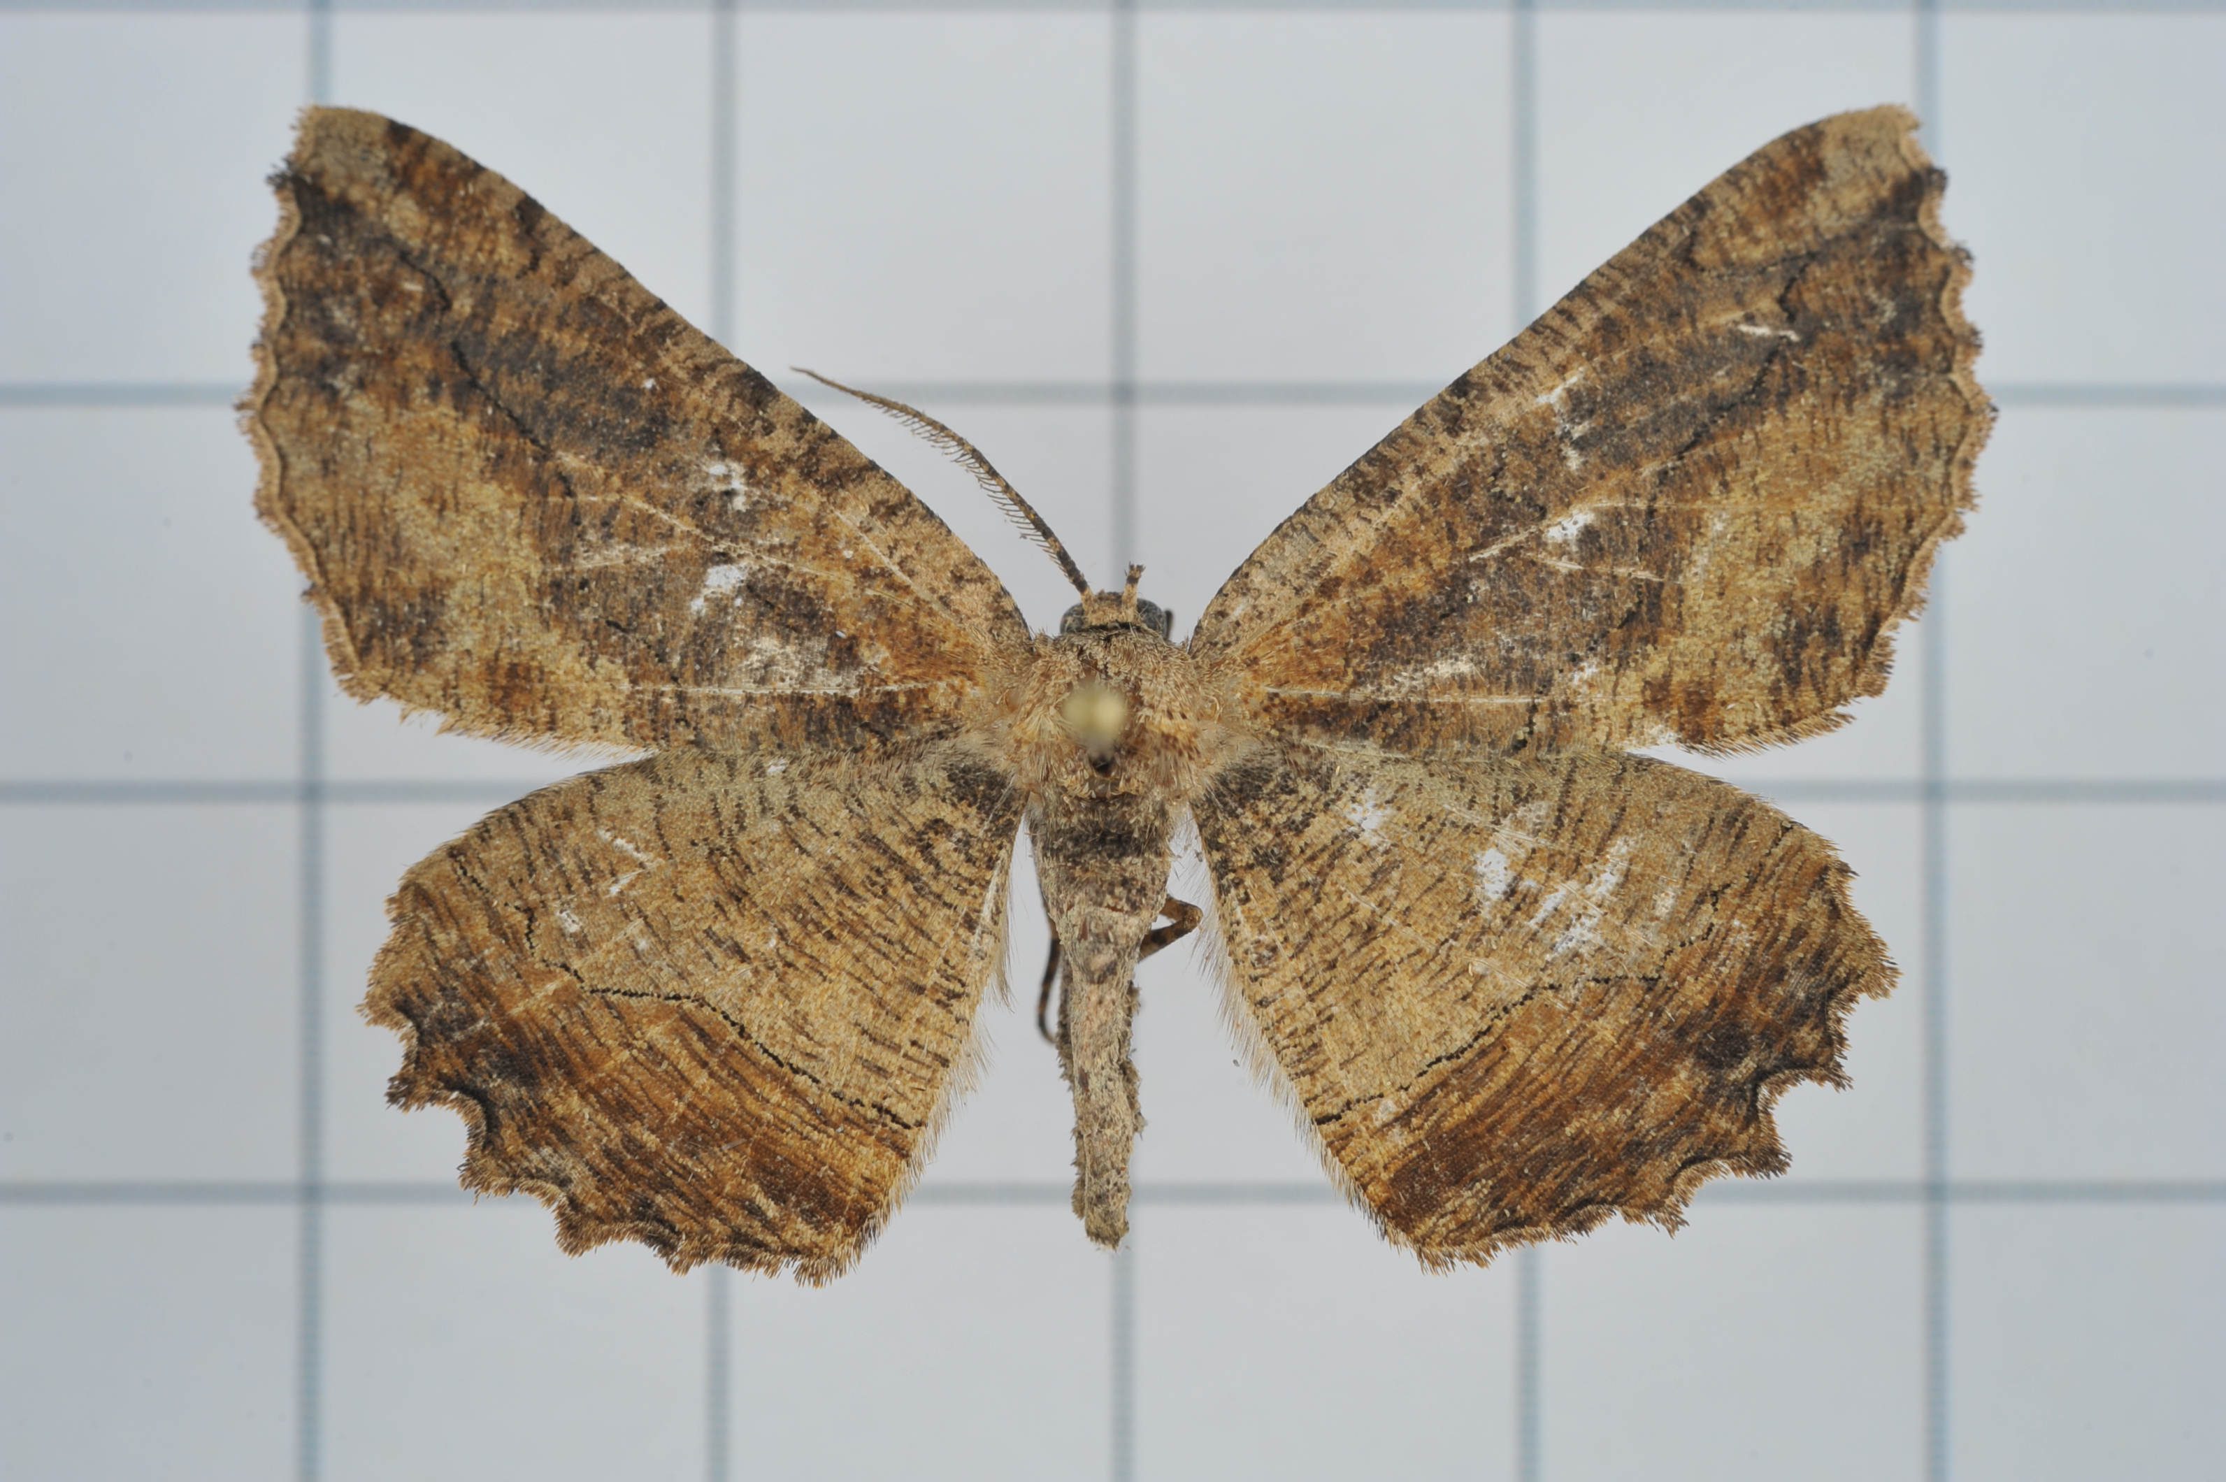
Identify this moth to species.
Phthonandria atrilineata cuneilinearia
